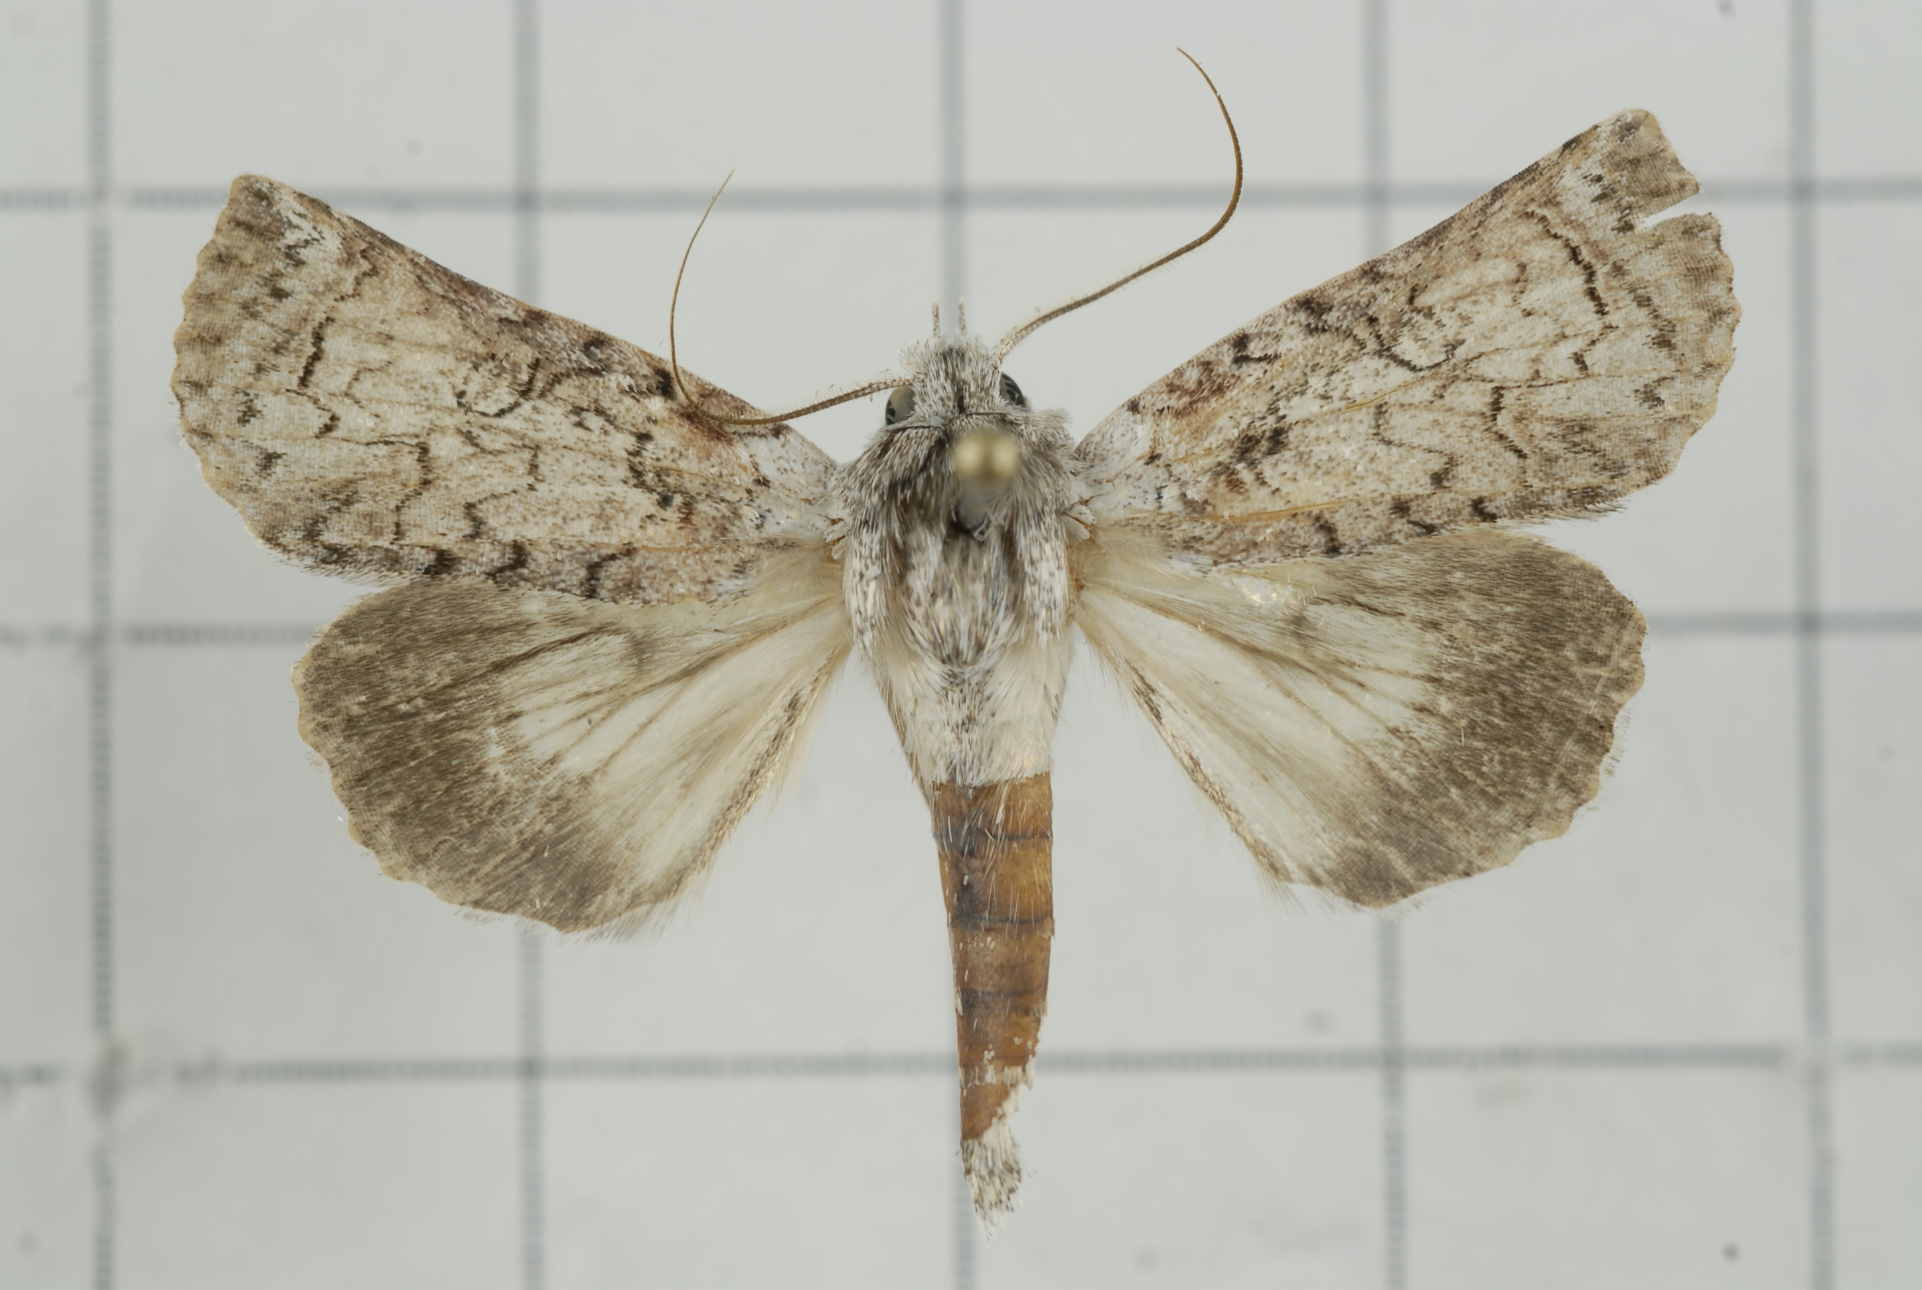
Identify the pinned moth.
Macrobarasa xantholopha
